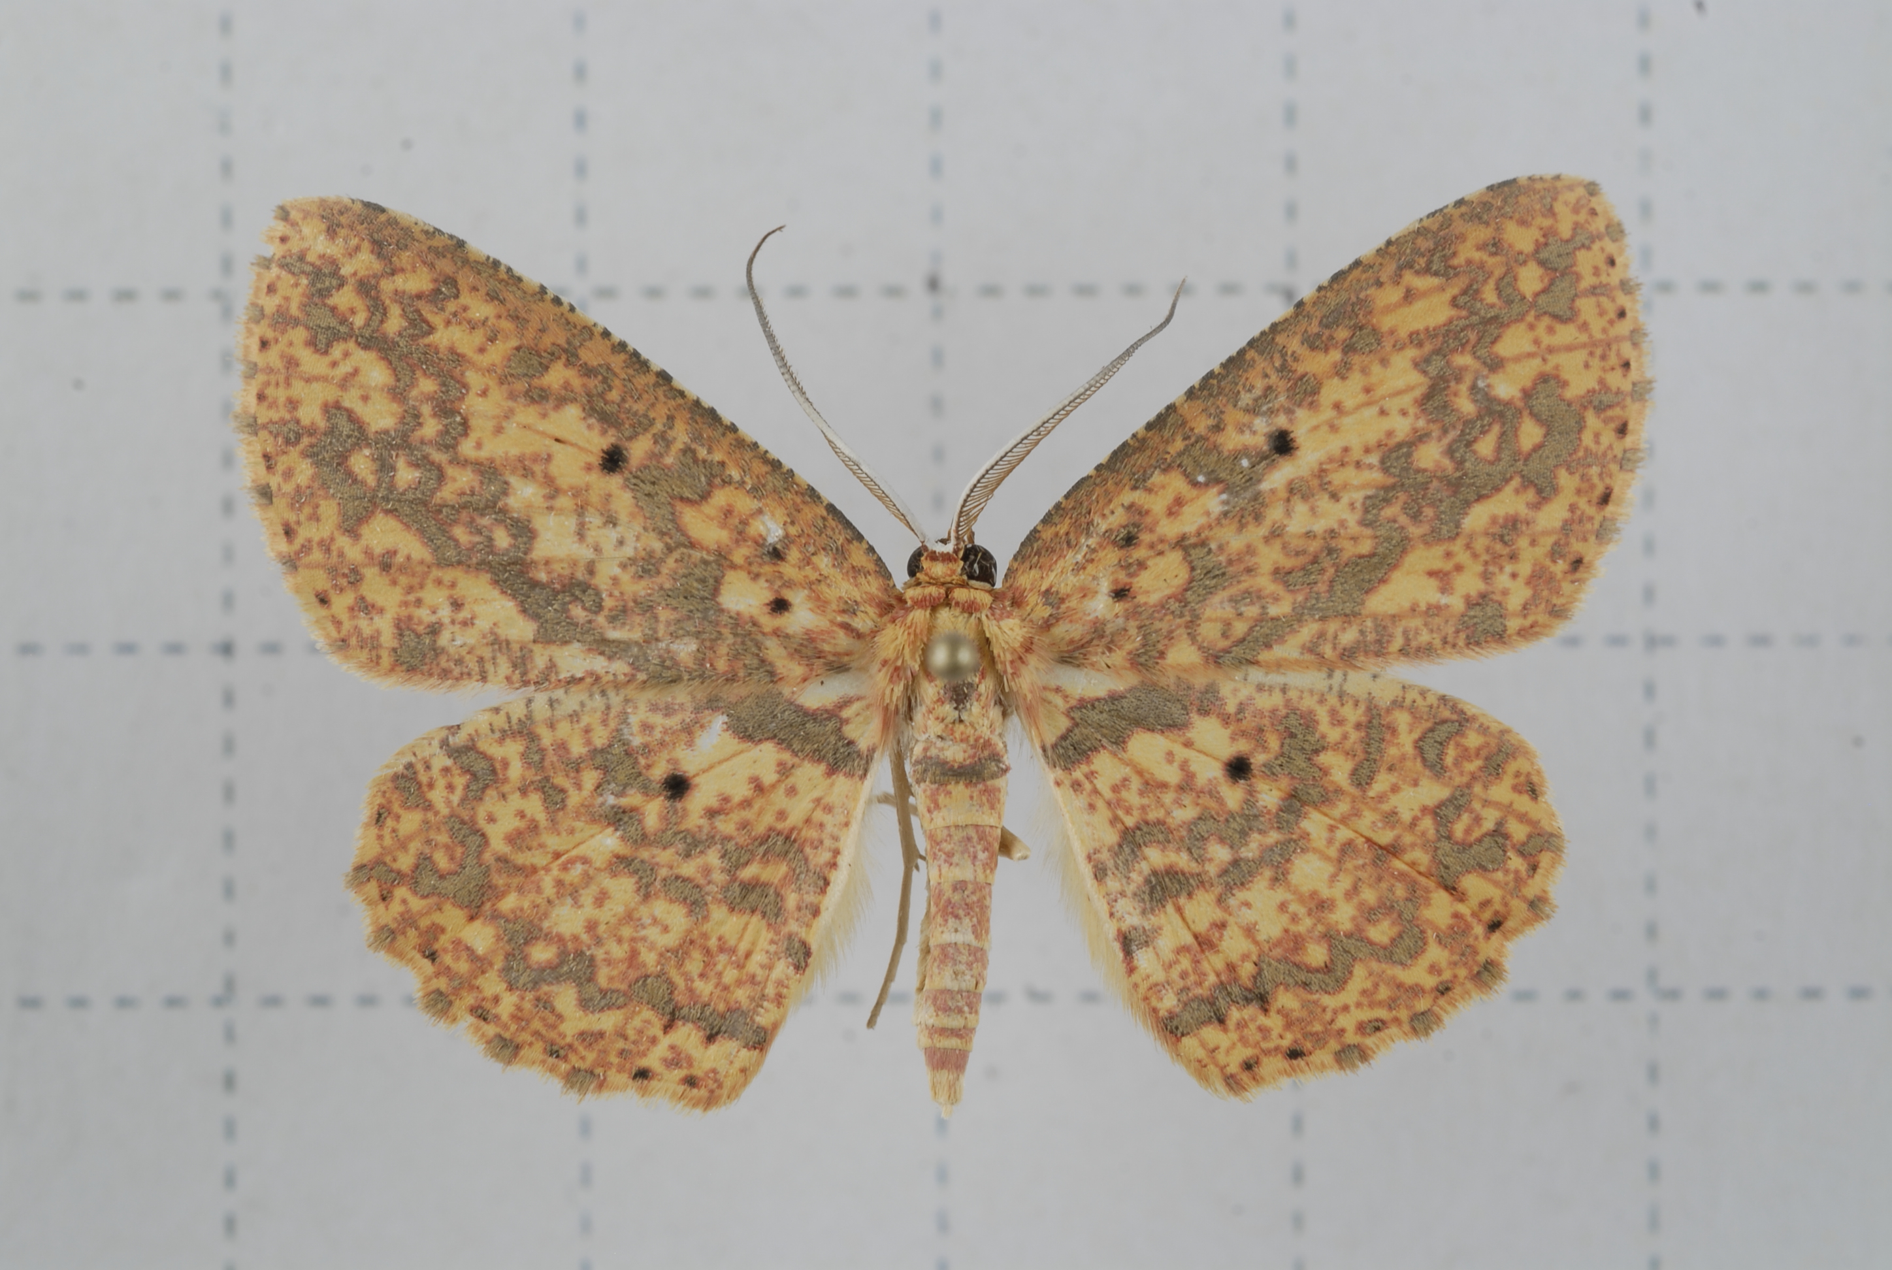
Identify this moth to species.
Borbacha pardaria
